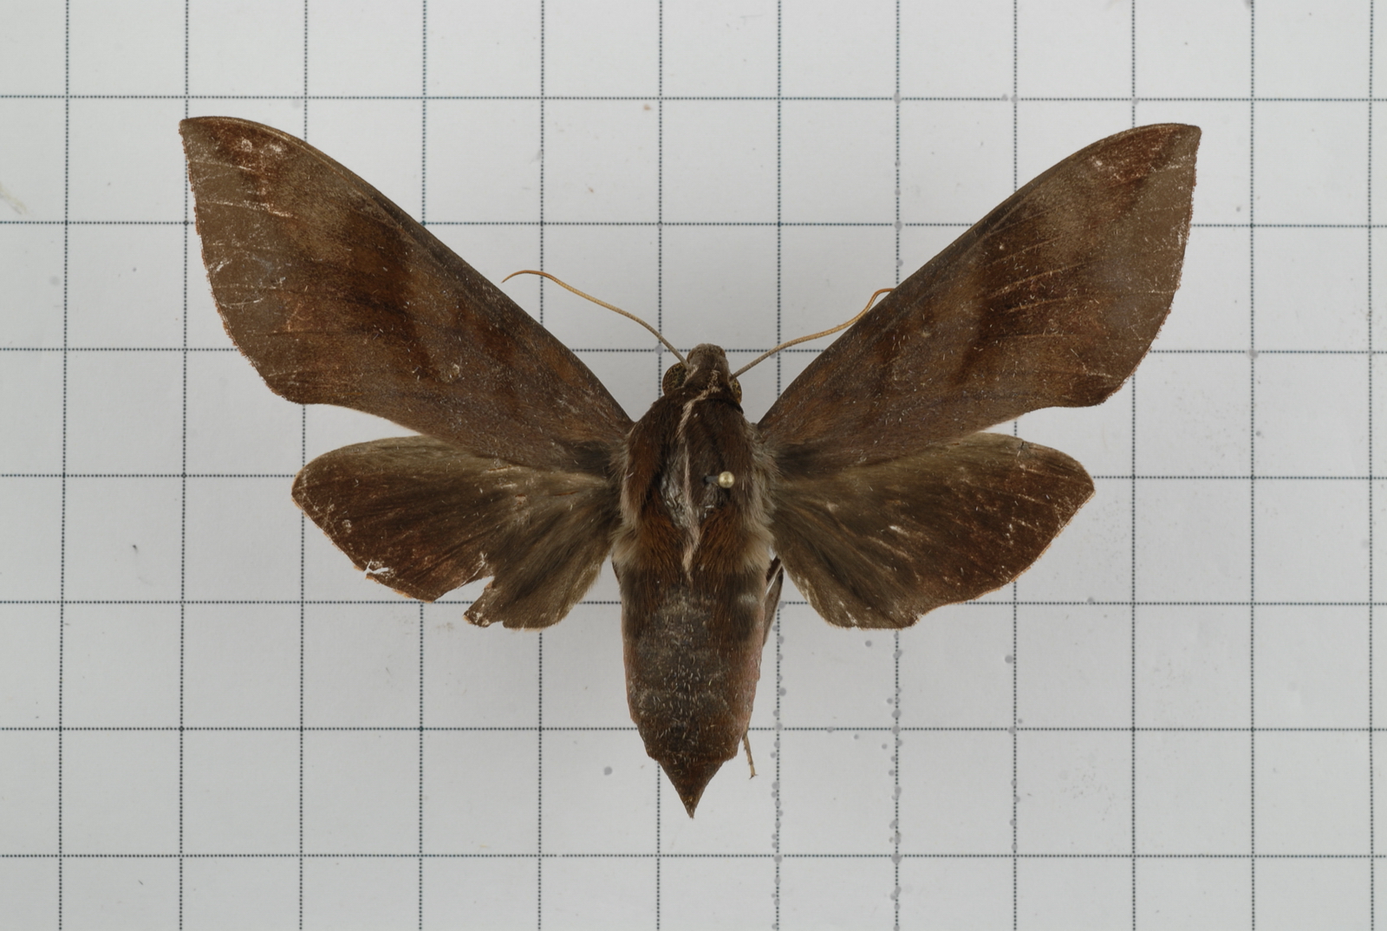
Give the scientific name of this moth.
Ampelophaga rubiginosa myosotis
